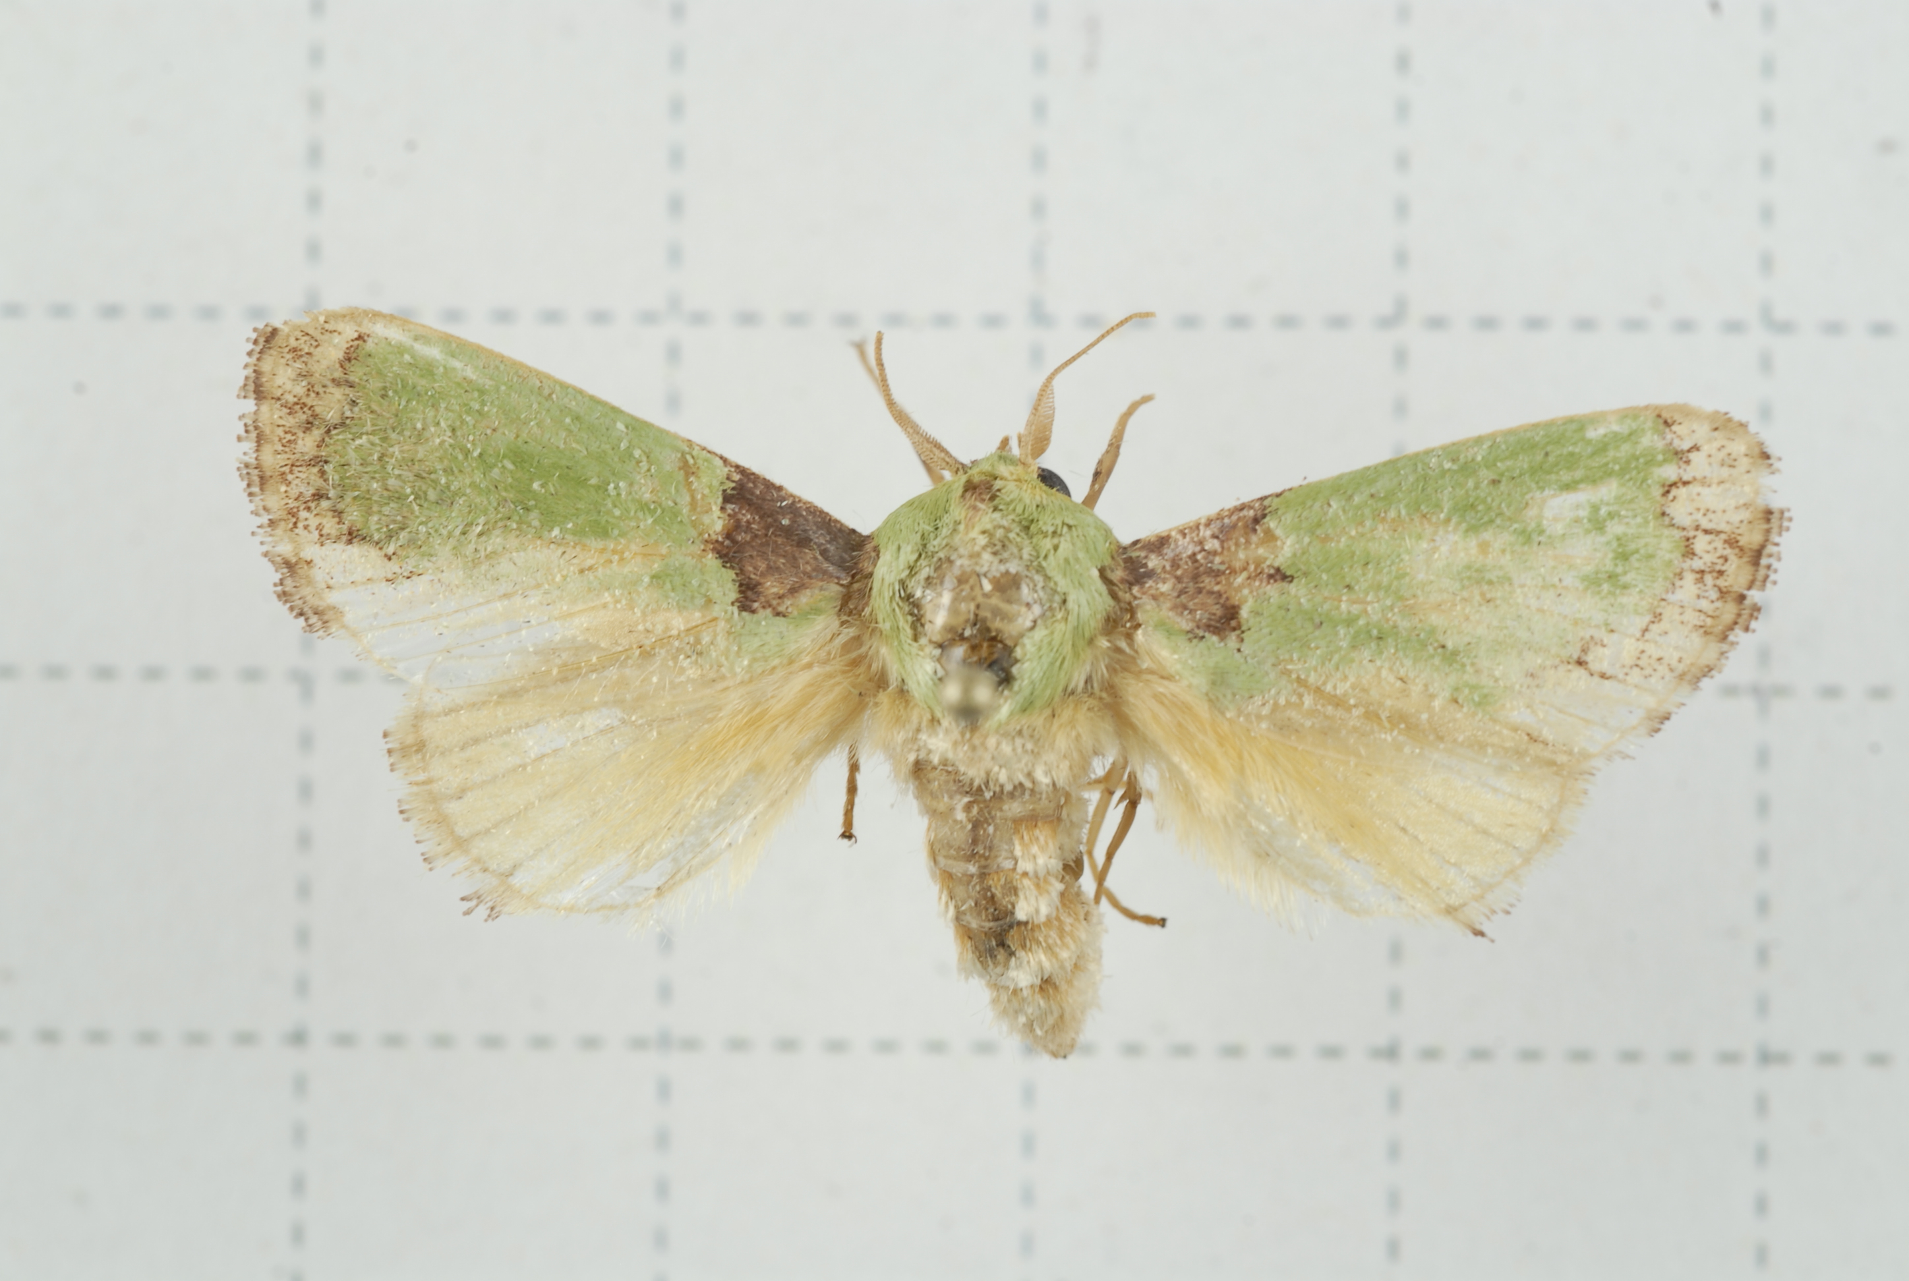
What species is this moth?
Parasa consocia
